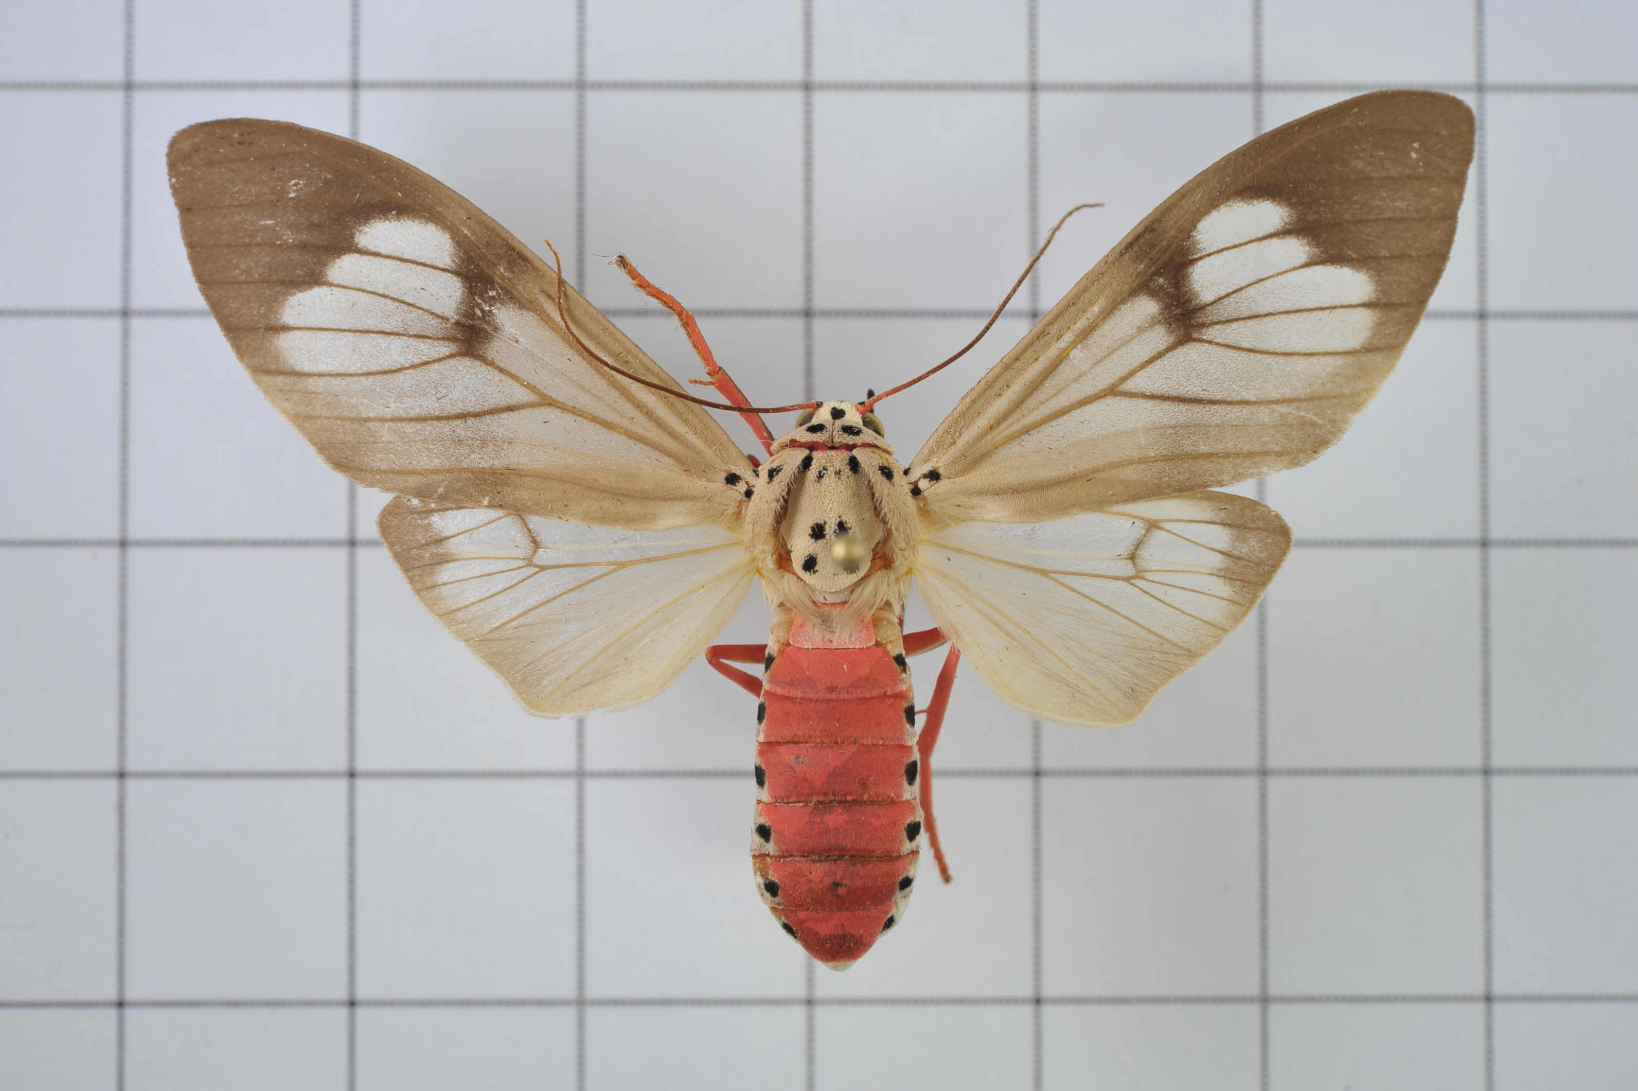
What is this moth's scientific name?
Amerila astreus
